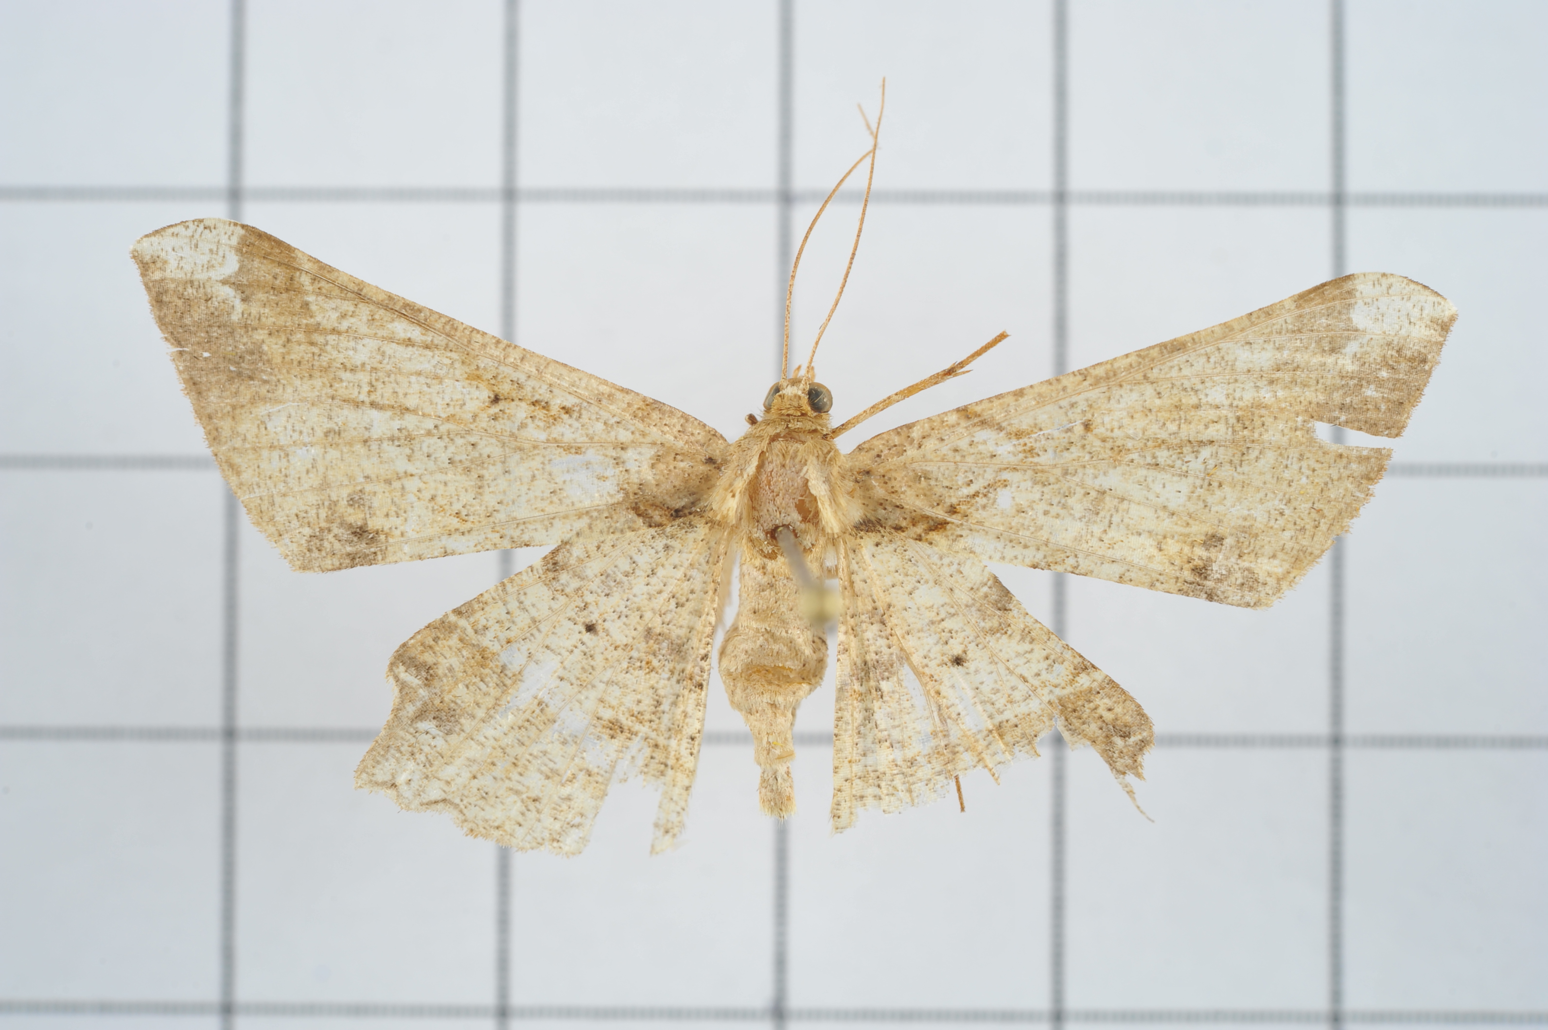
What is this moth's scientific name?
Krananda latimarginaria
